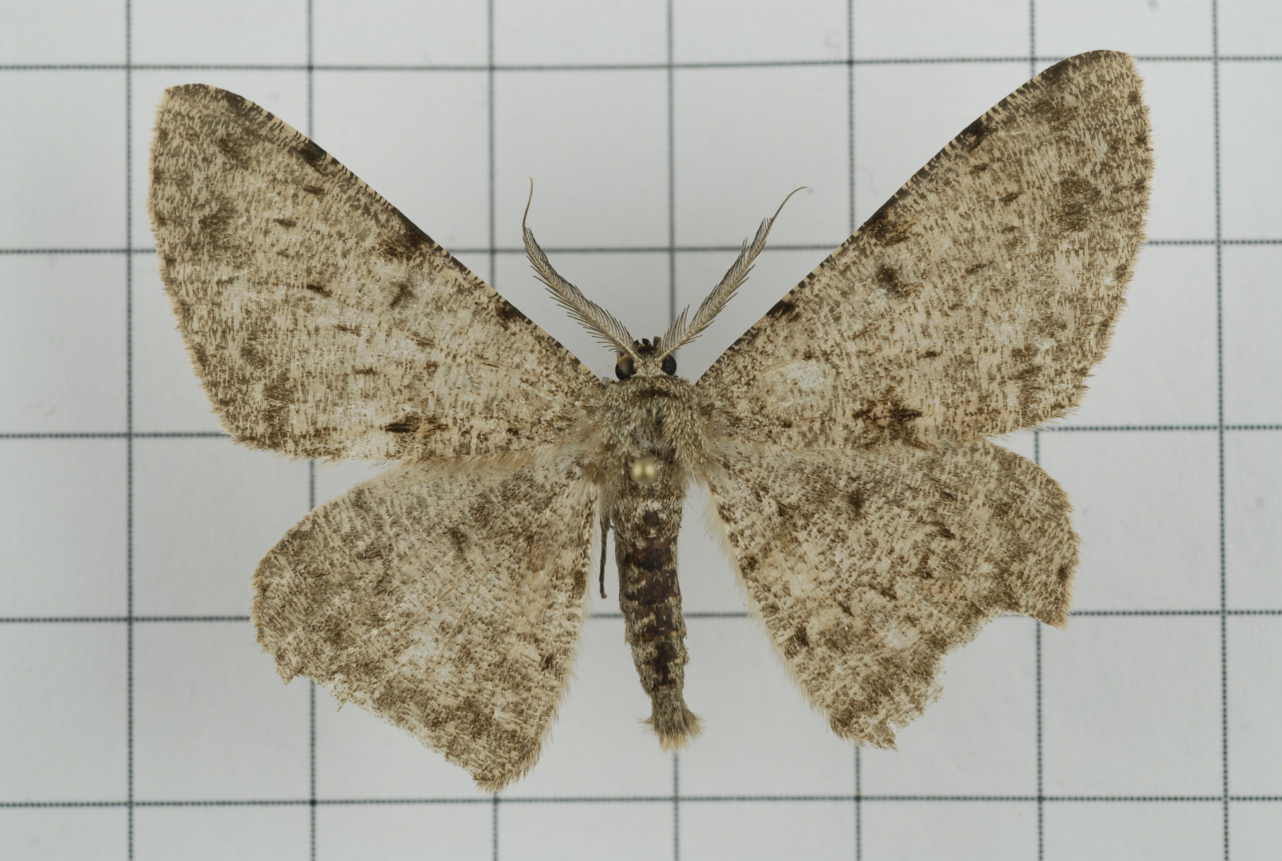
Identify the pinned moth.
Hypomecis cineracea
